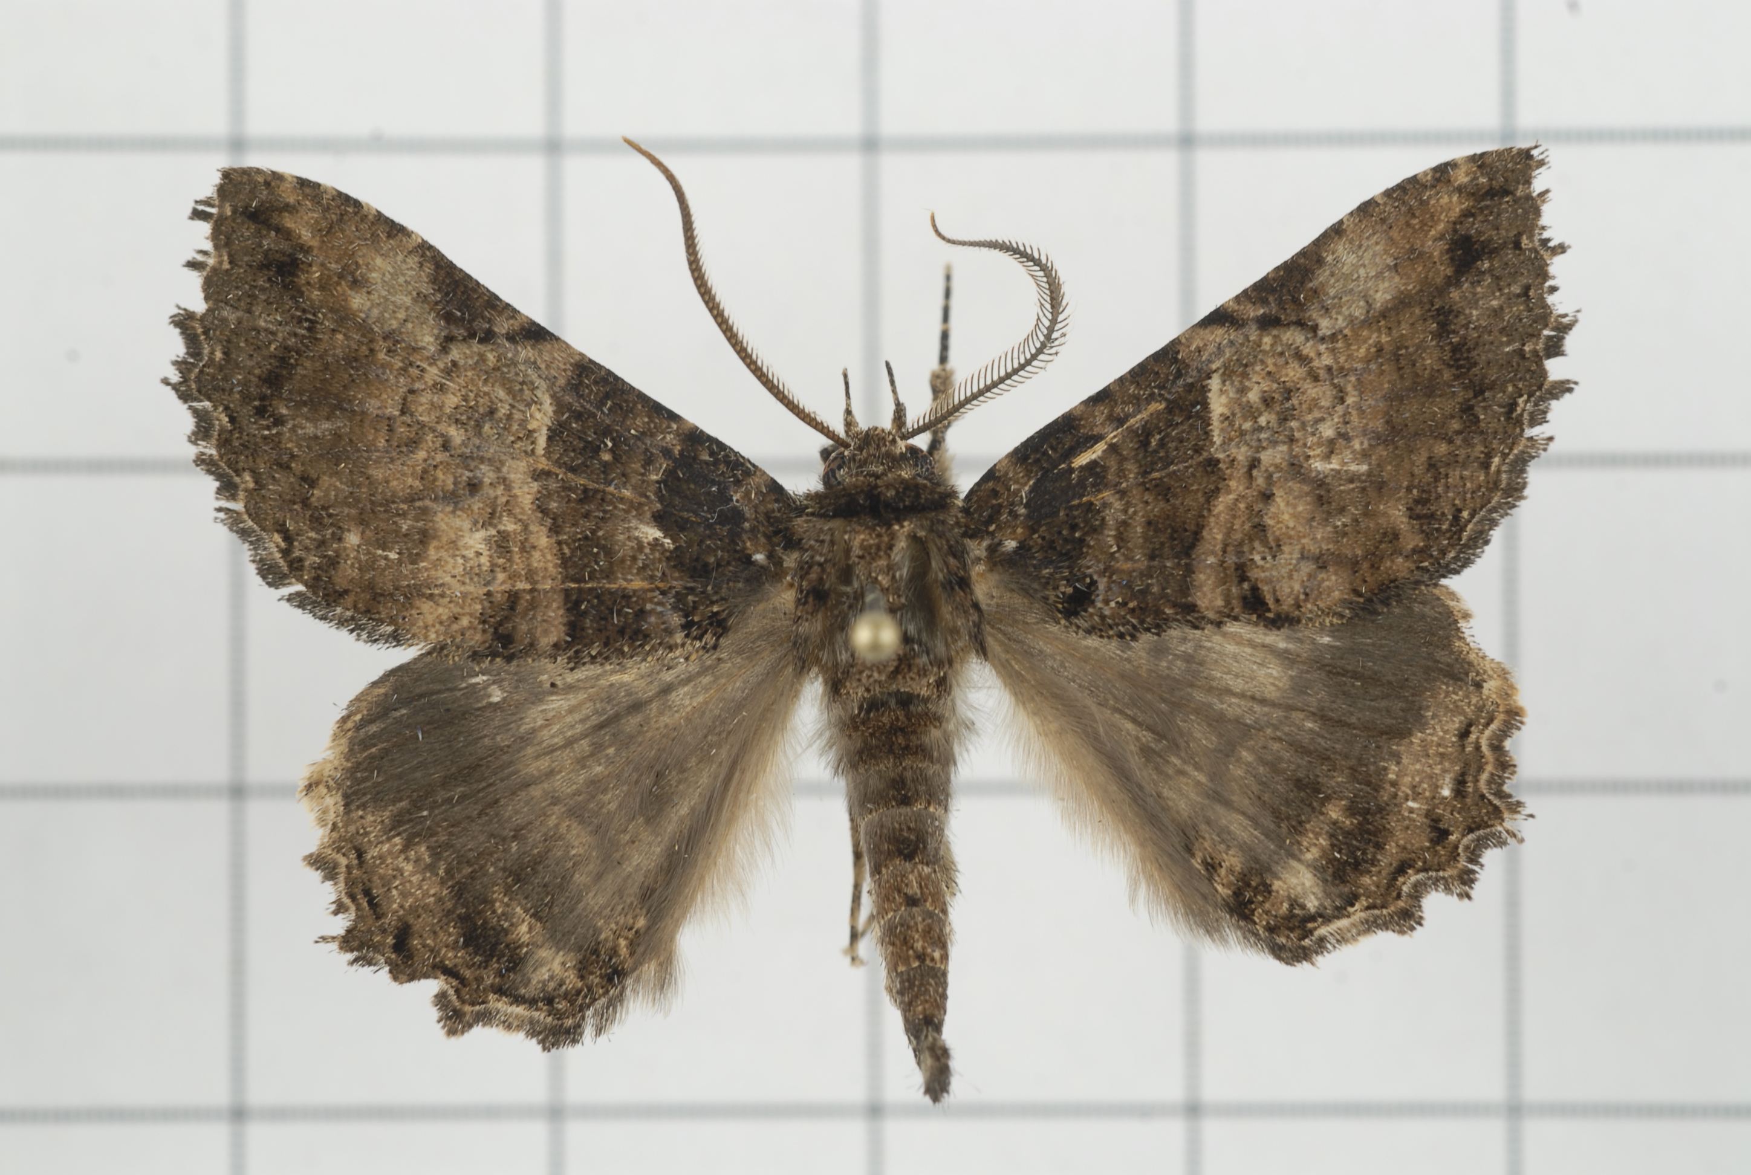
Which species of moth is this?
Daddala lucilla
